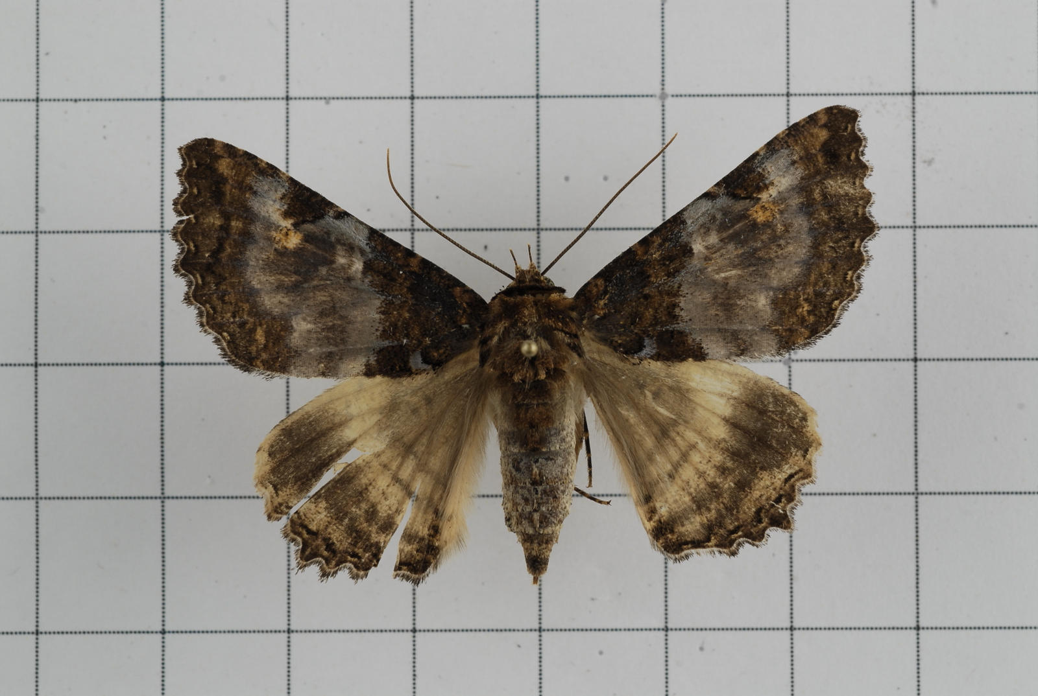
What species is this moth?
Daddala lucilla
